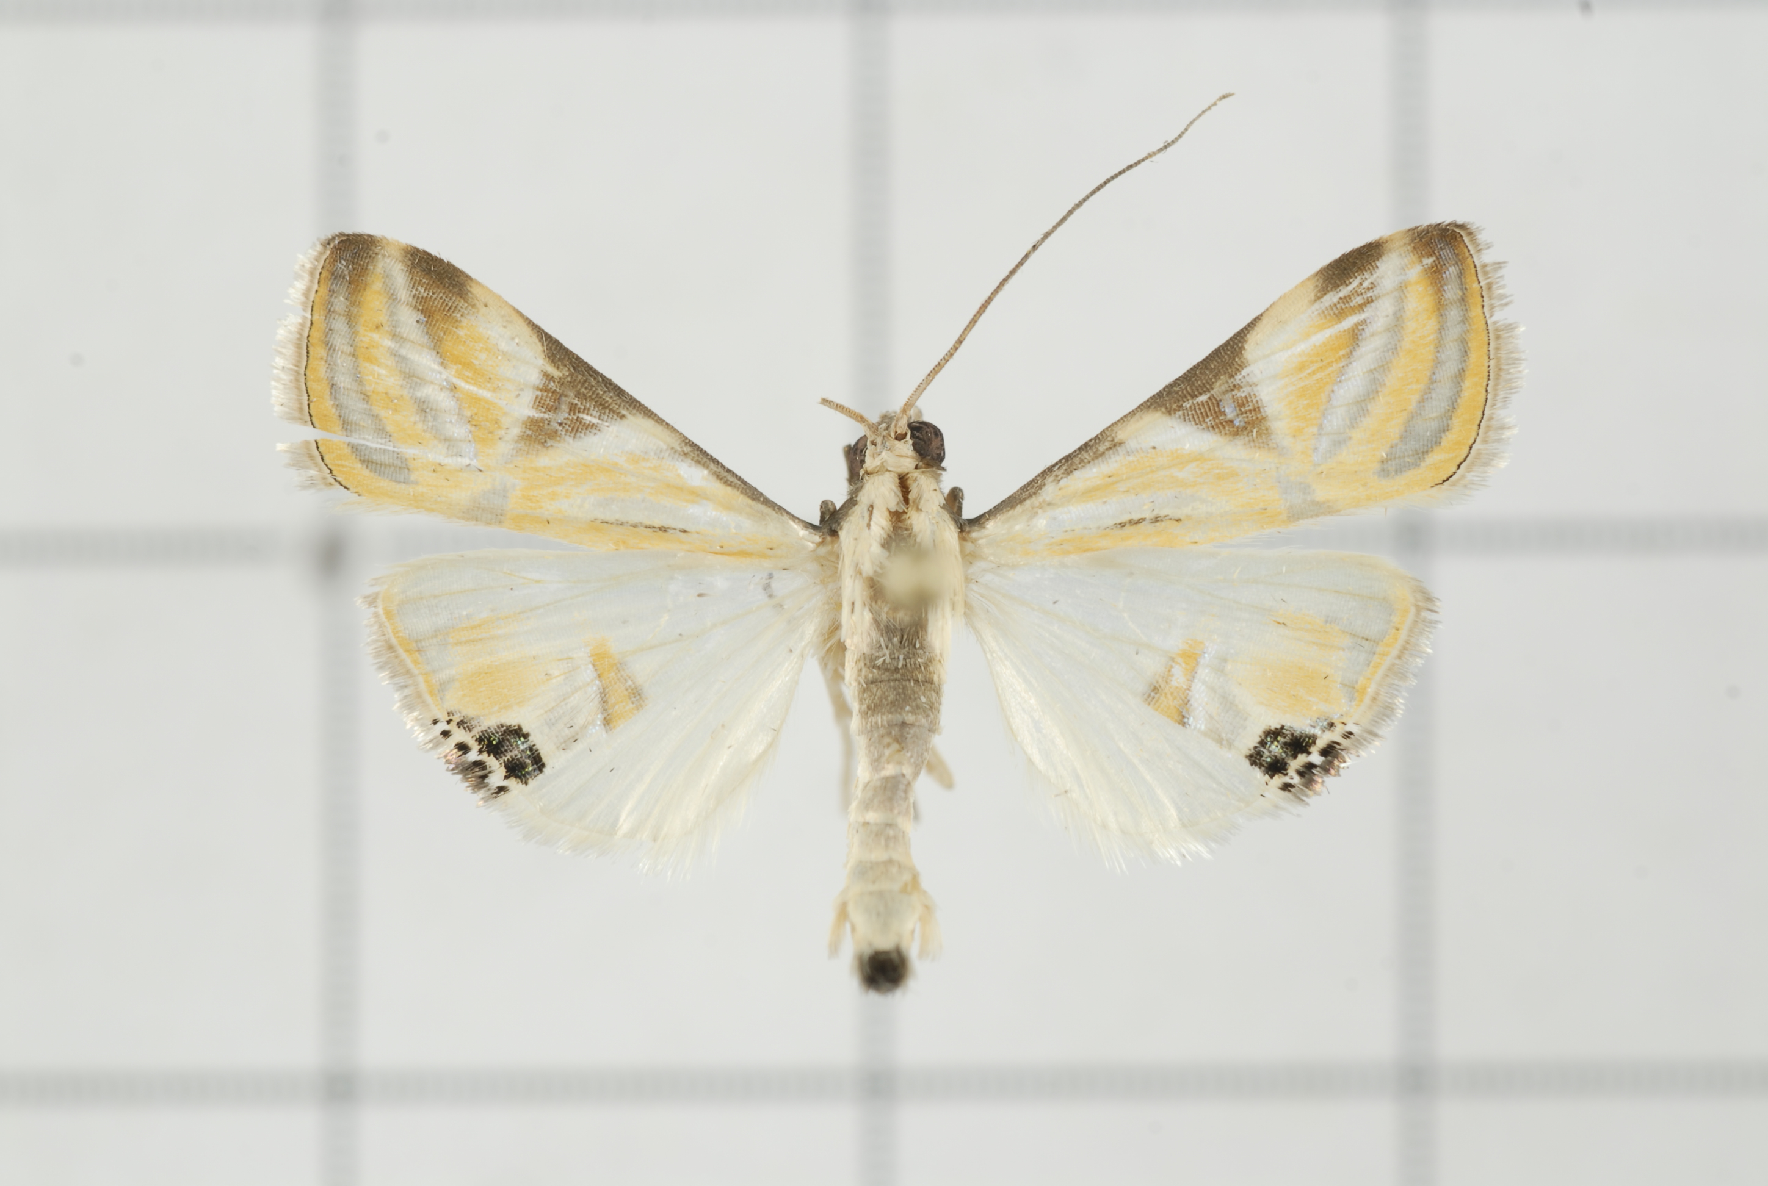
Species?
Talanga sexpunctalis
